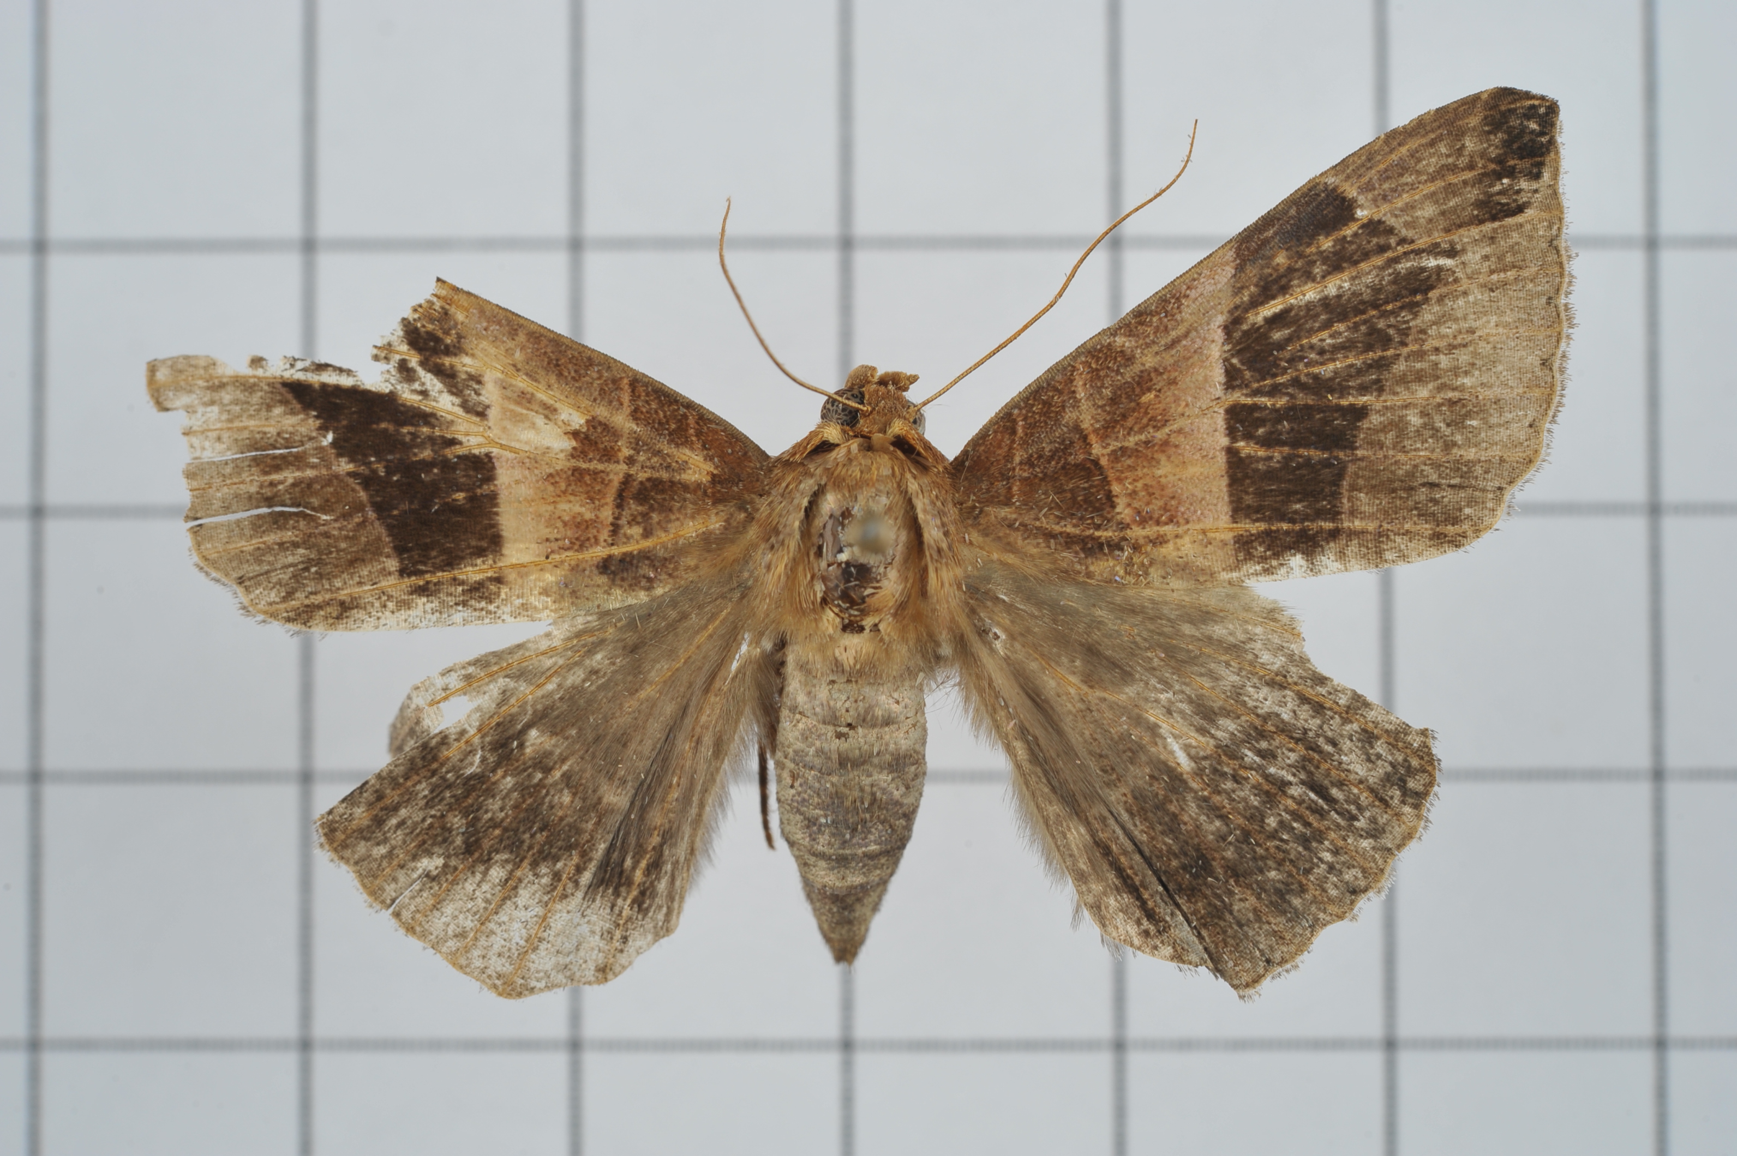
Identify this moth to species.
Bastilla acuta acuta
